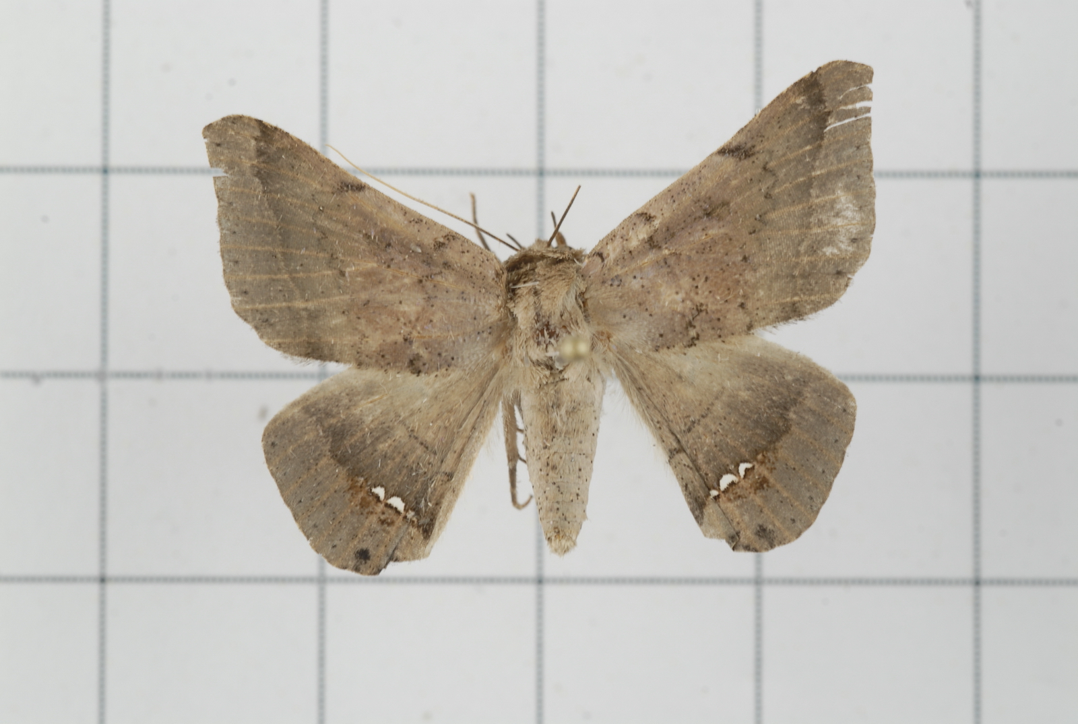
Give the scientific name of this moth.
Macaldenia palumba
